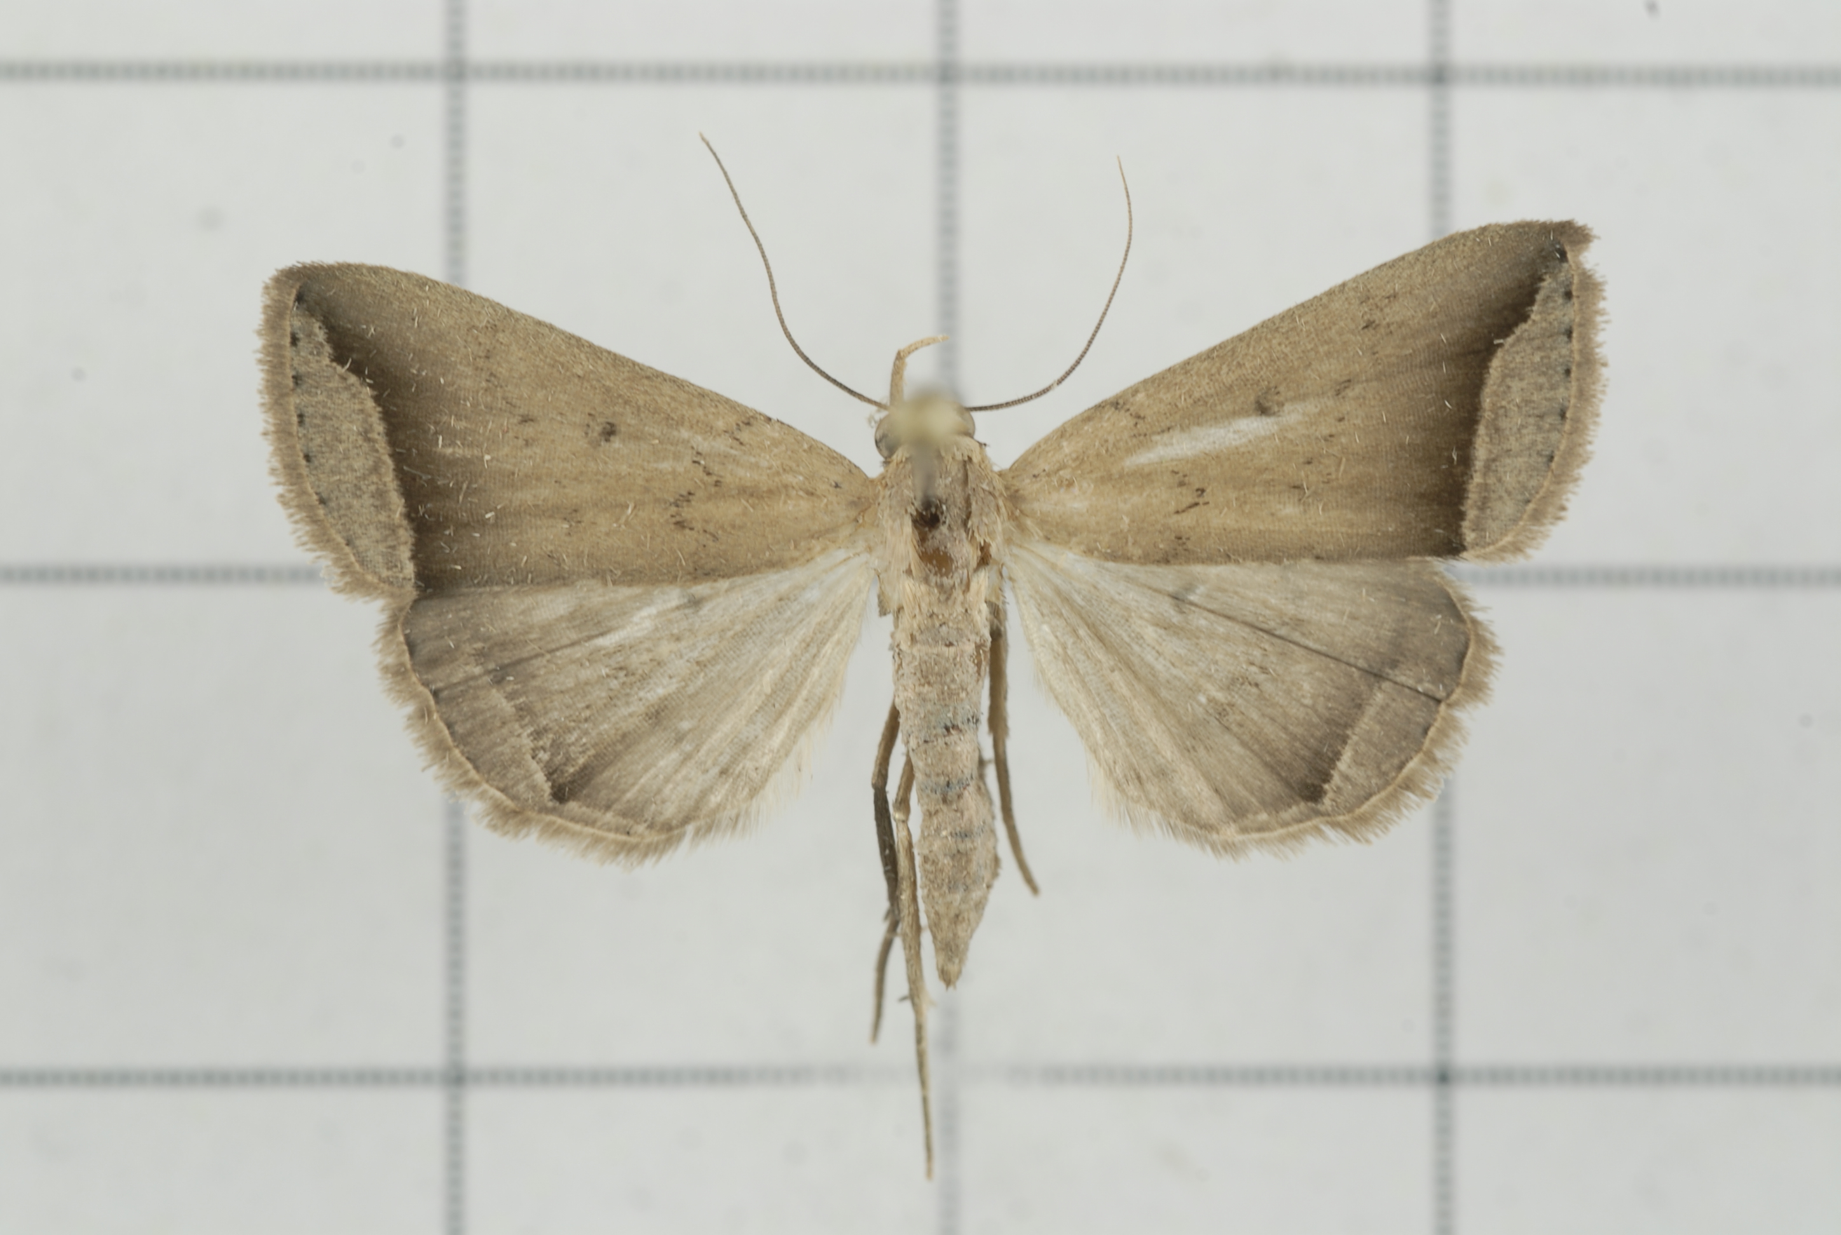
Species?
Simplicia mistacalis
